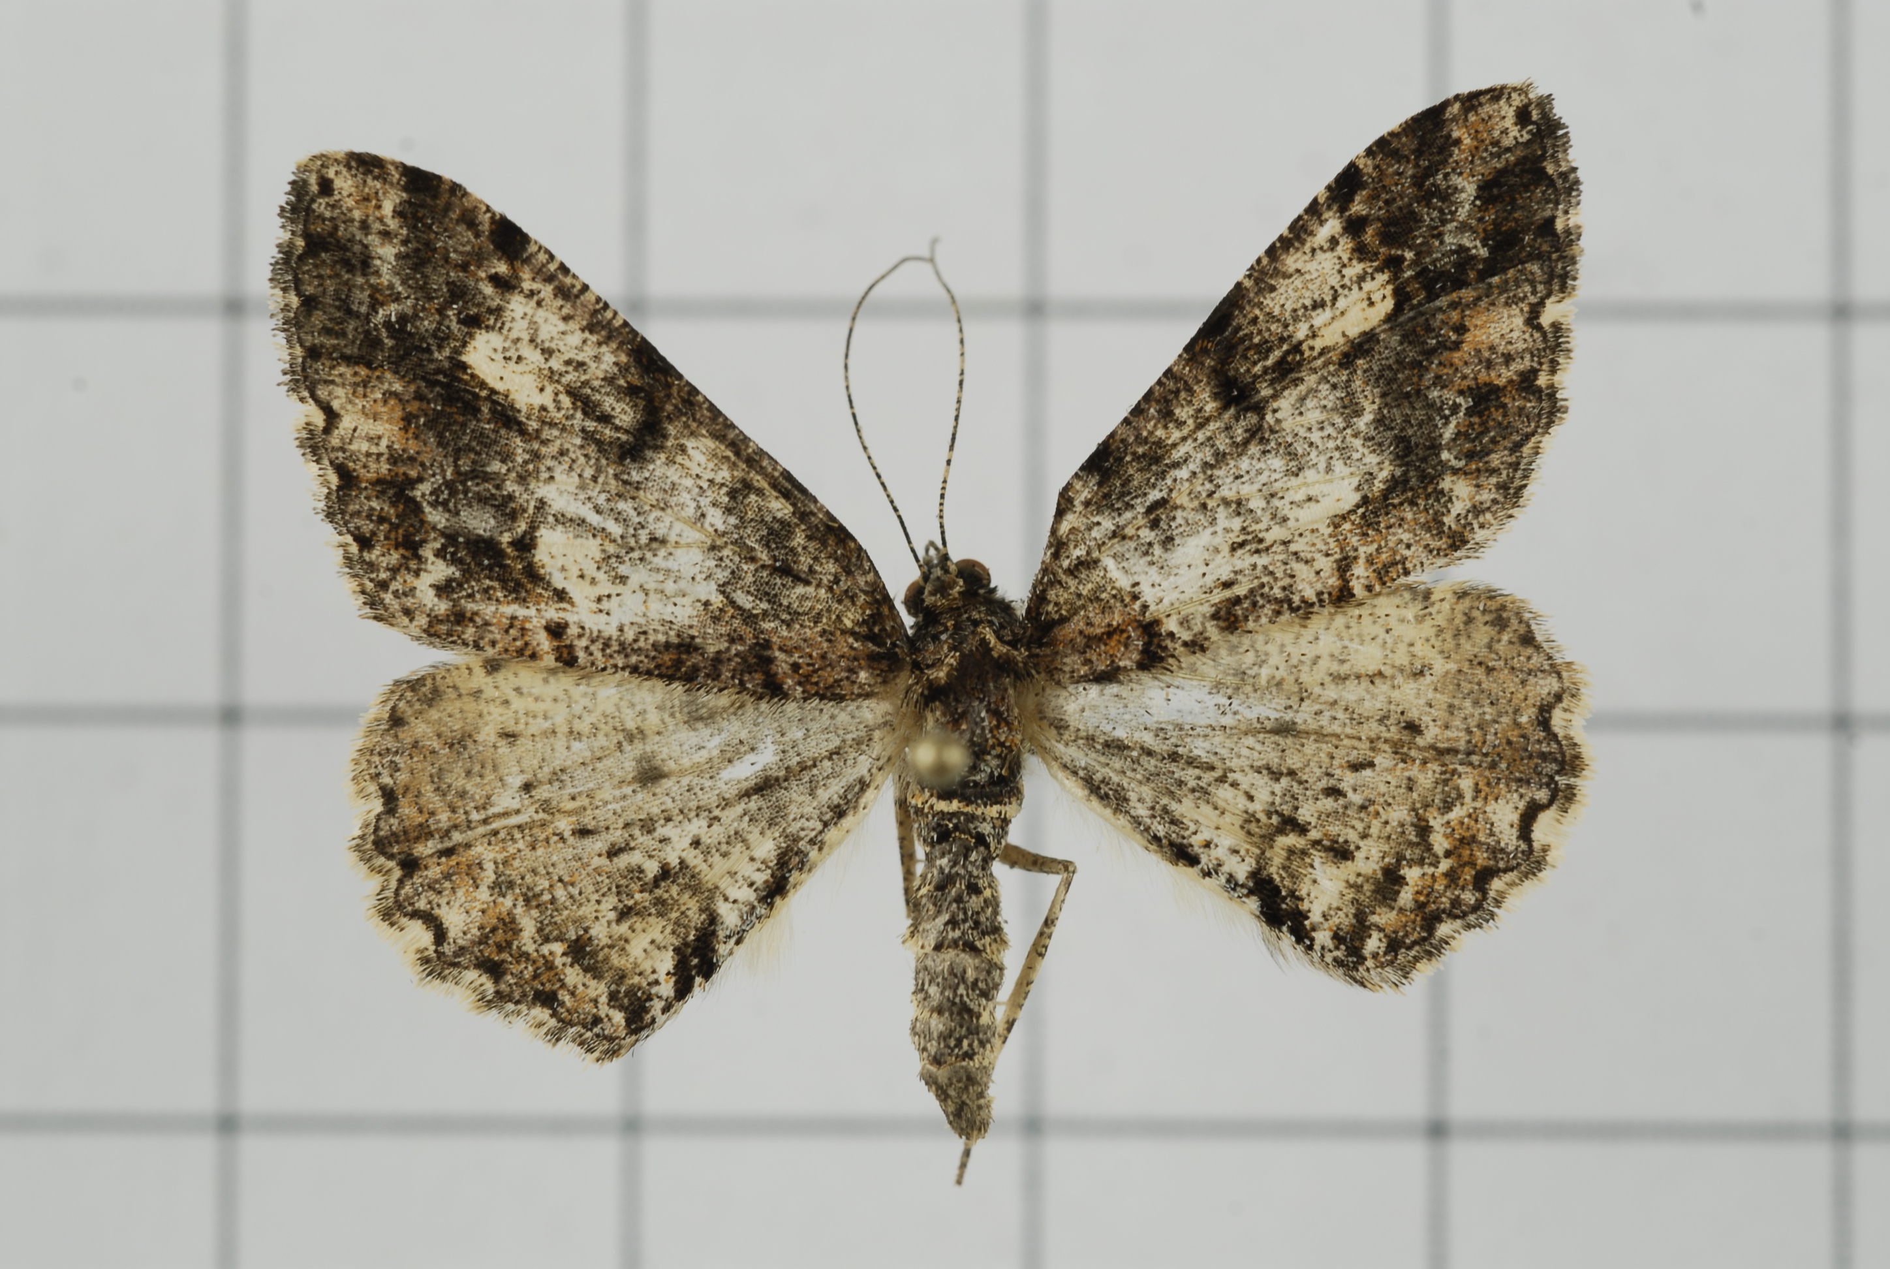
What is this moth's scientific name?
Alcis taiwanovariegata
